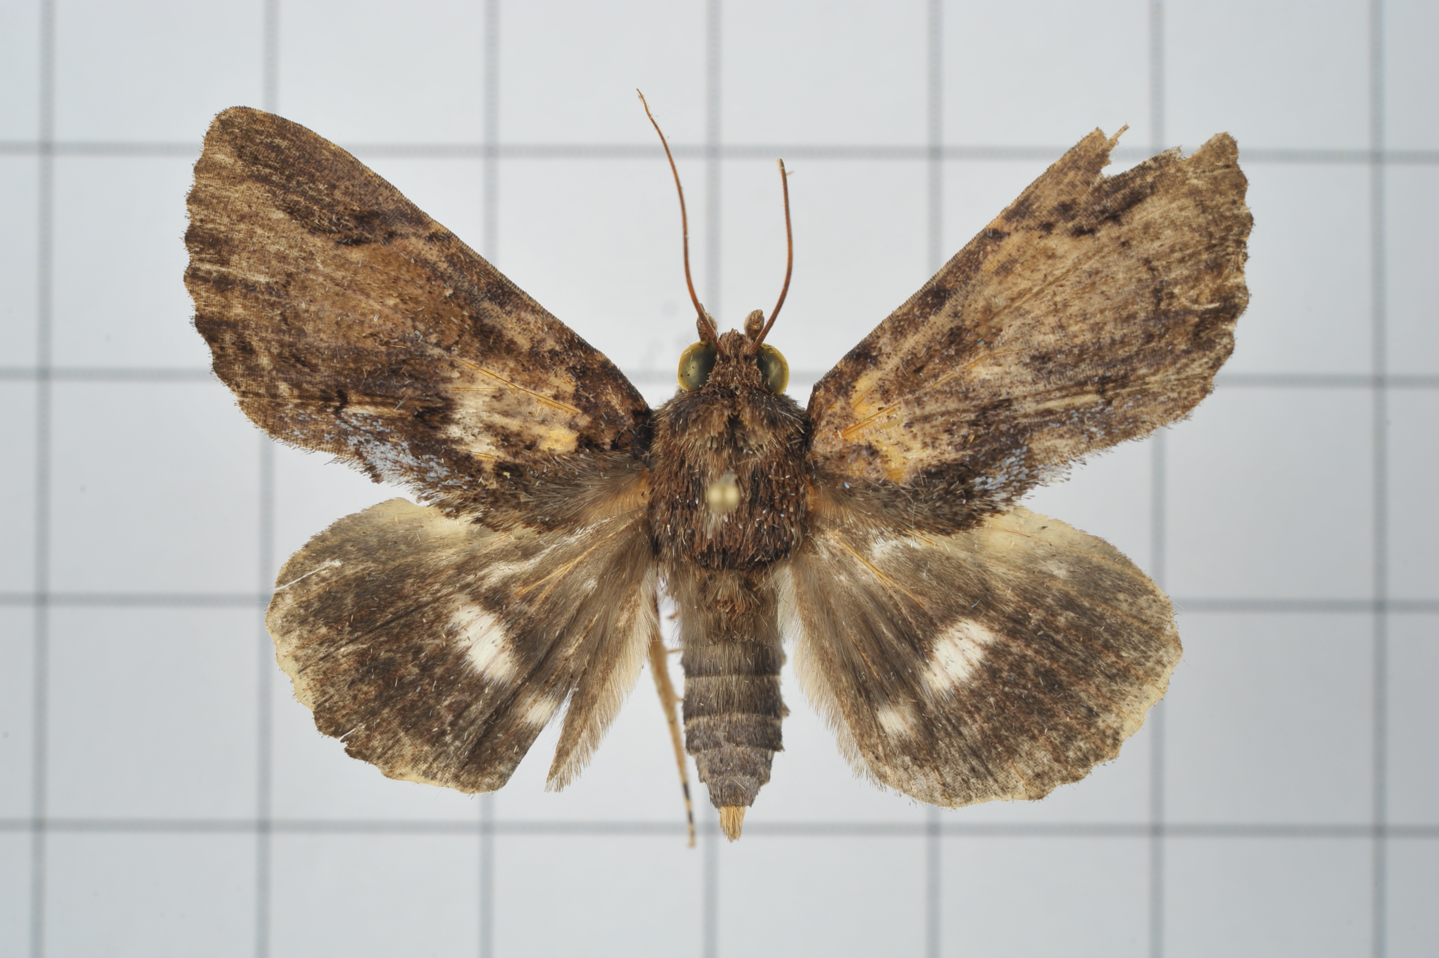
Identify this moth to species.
Ercheia cyllaria
